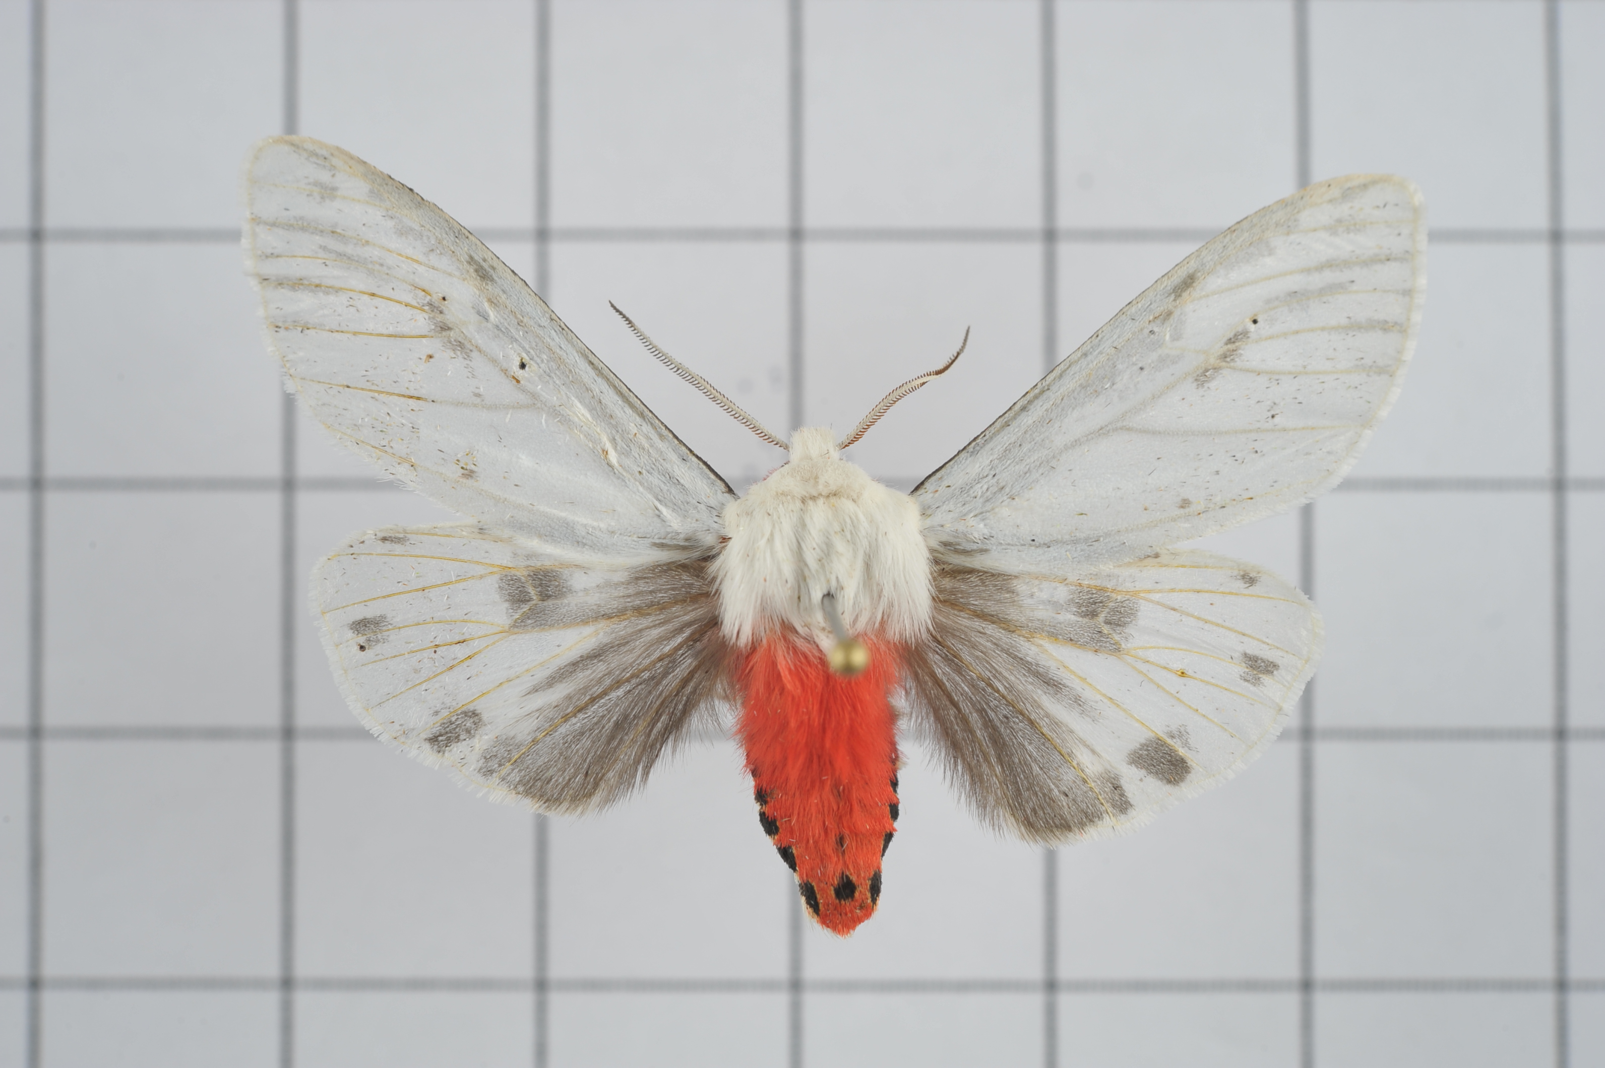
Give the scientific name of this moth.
Argyarctia fuscobasalis
